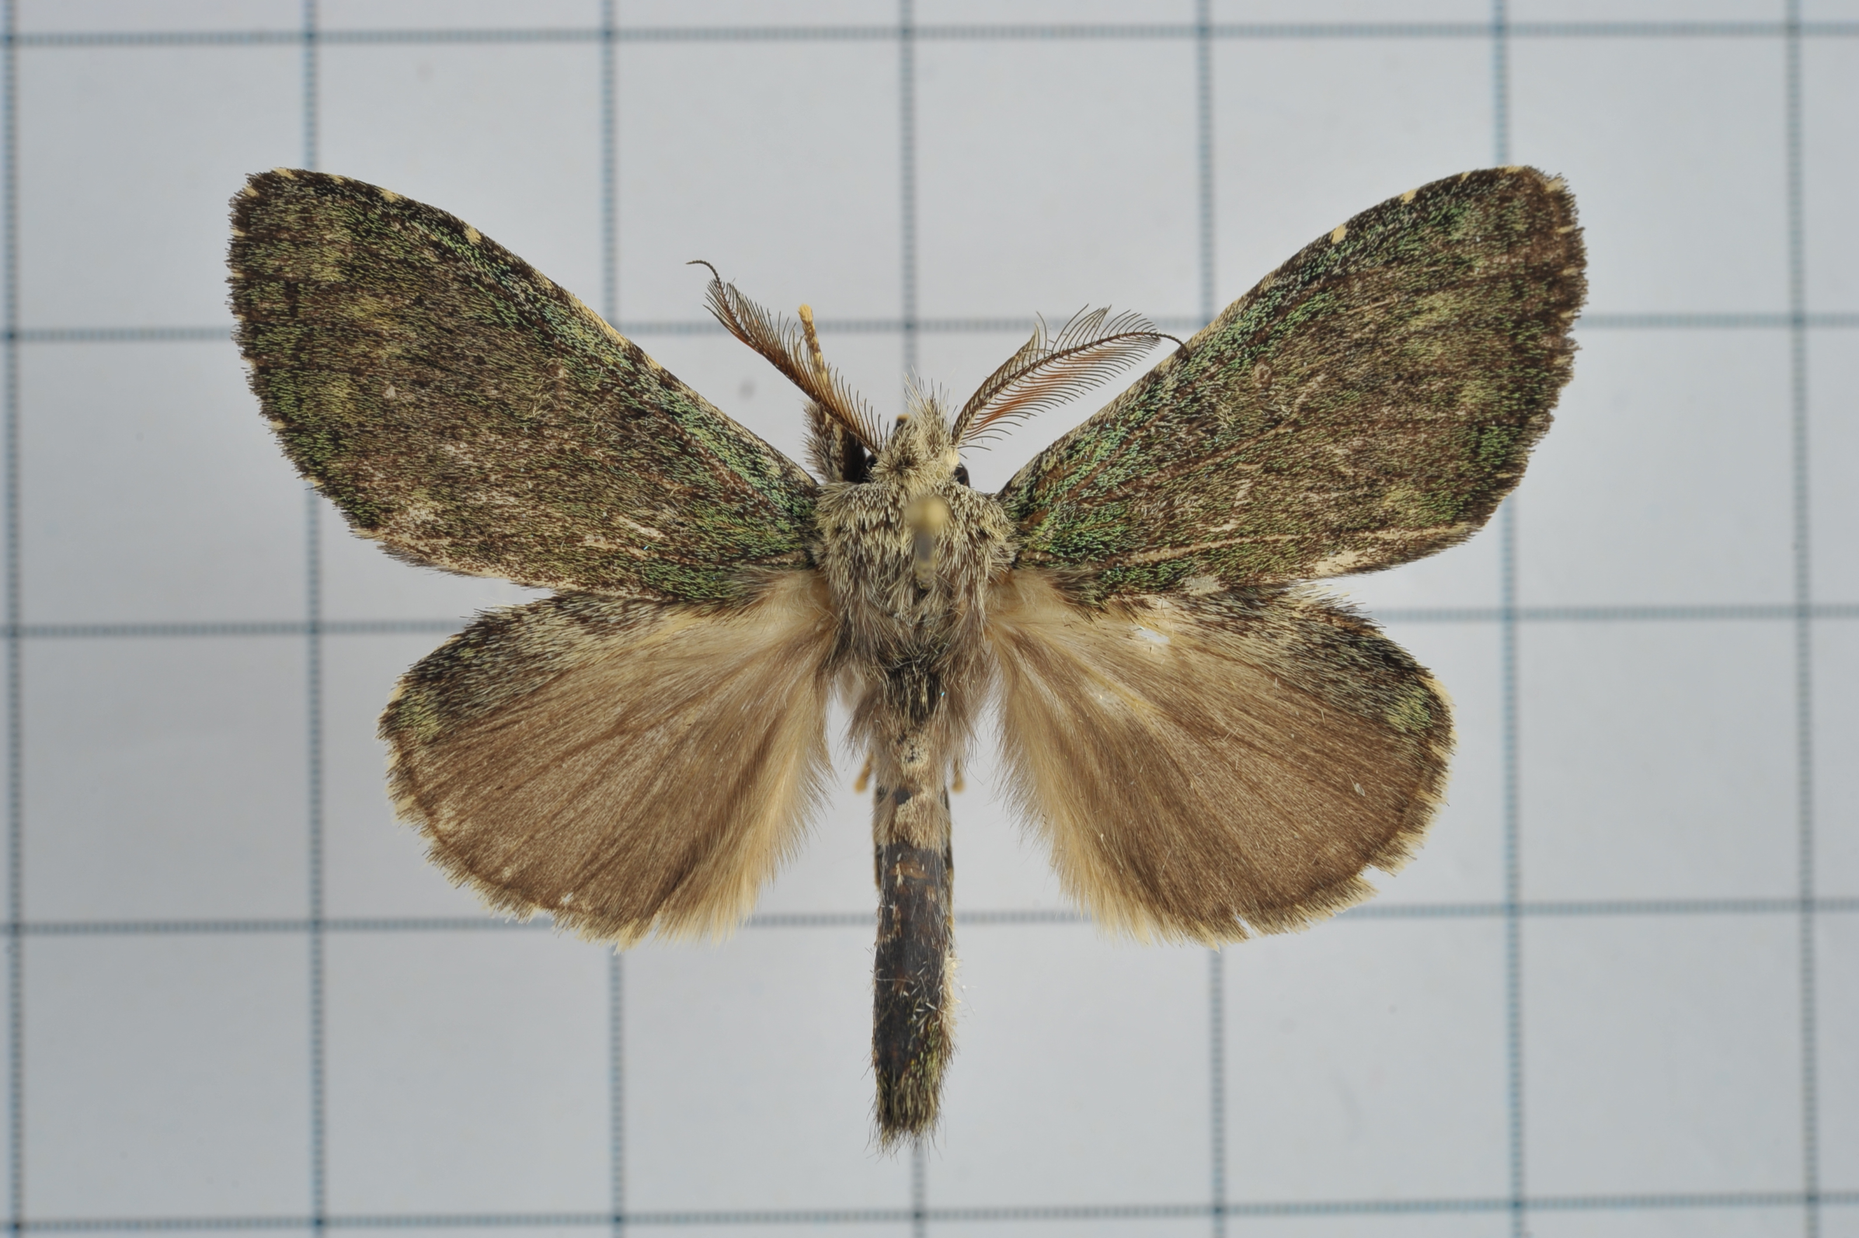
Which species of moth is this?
Syntypistis cyanea cyanea
